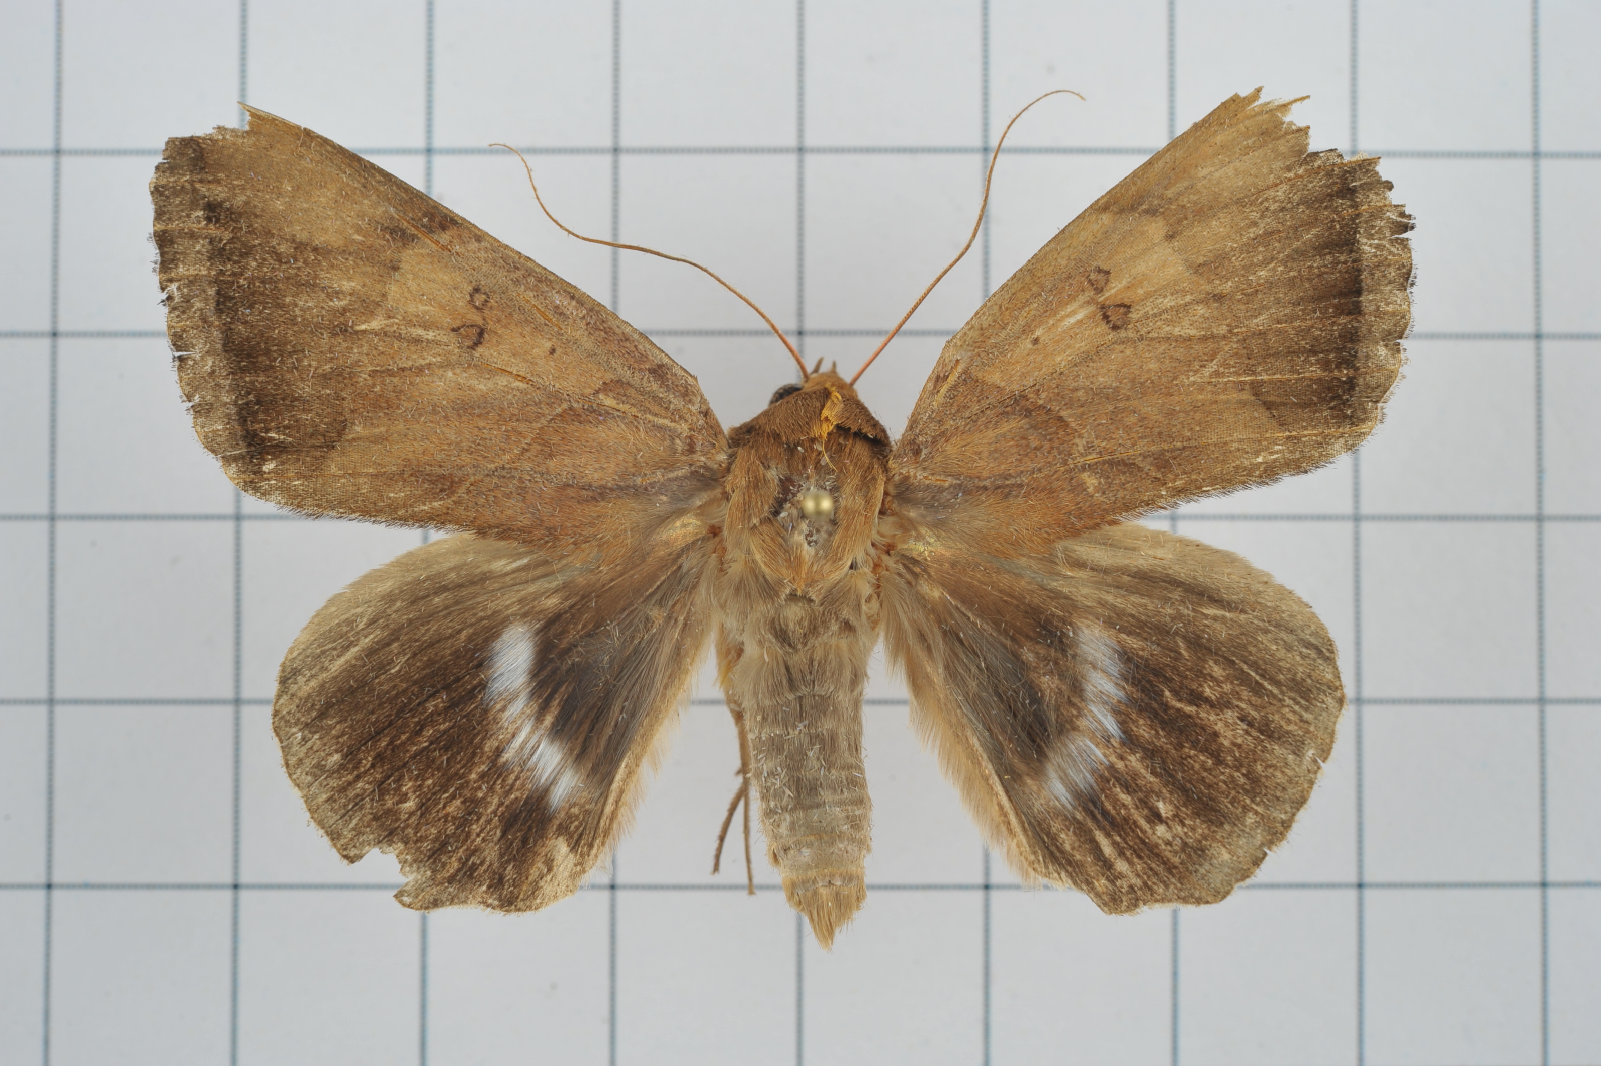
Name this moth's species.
Artena dotata
